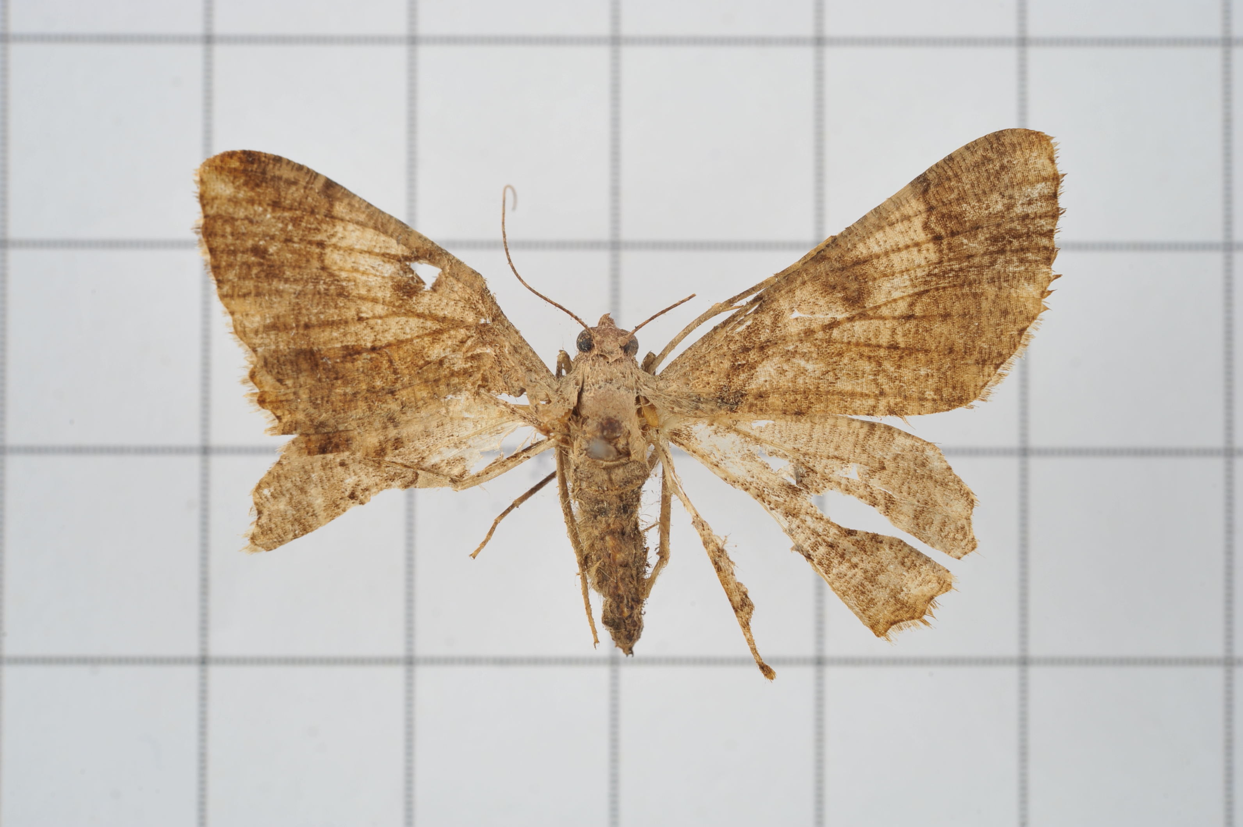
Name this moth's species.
Cleora repulsaria repulsaria
